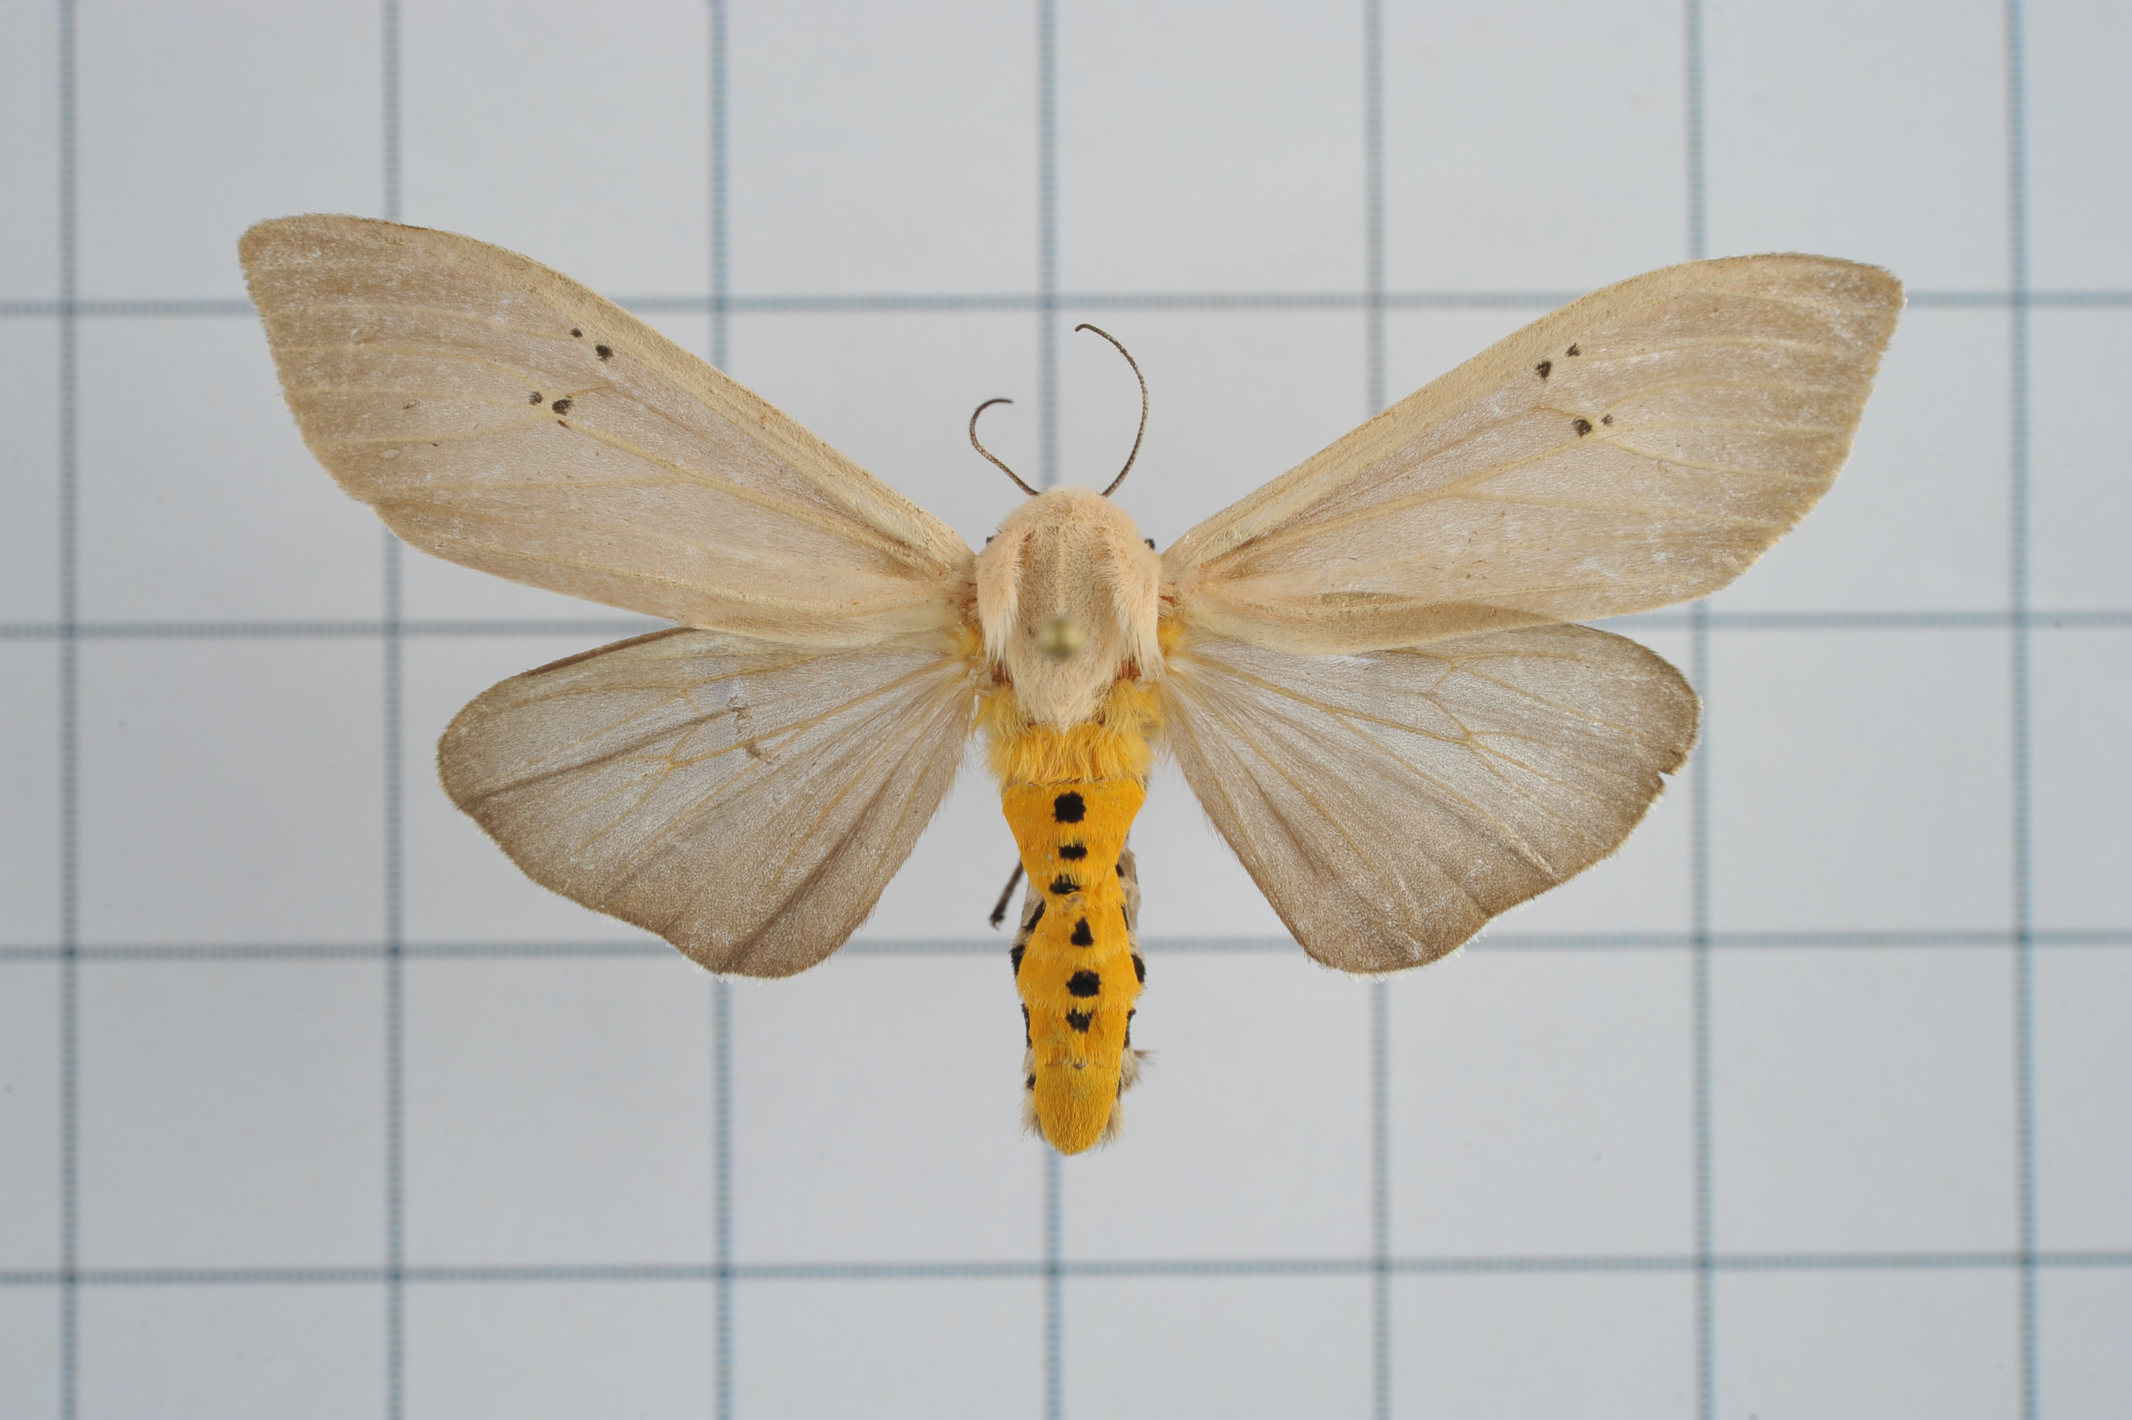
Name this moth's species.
Creatonotos transiens koni
